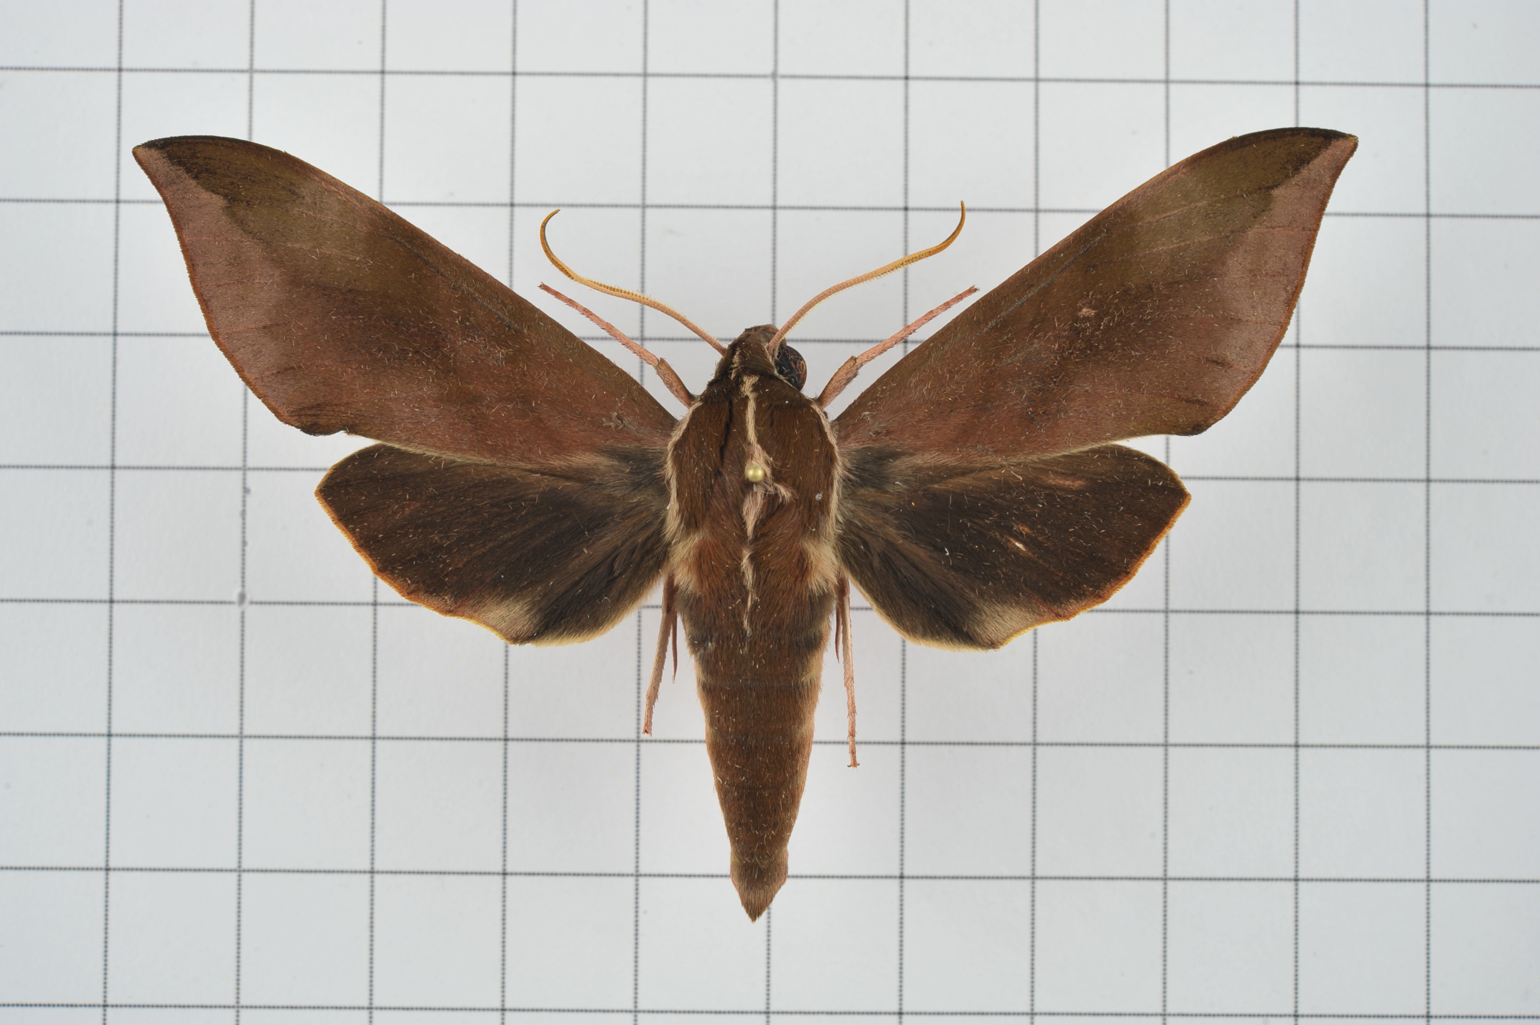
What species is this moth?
Ampelophaga rubiginosa myosotis
